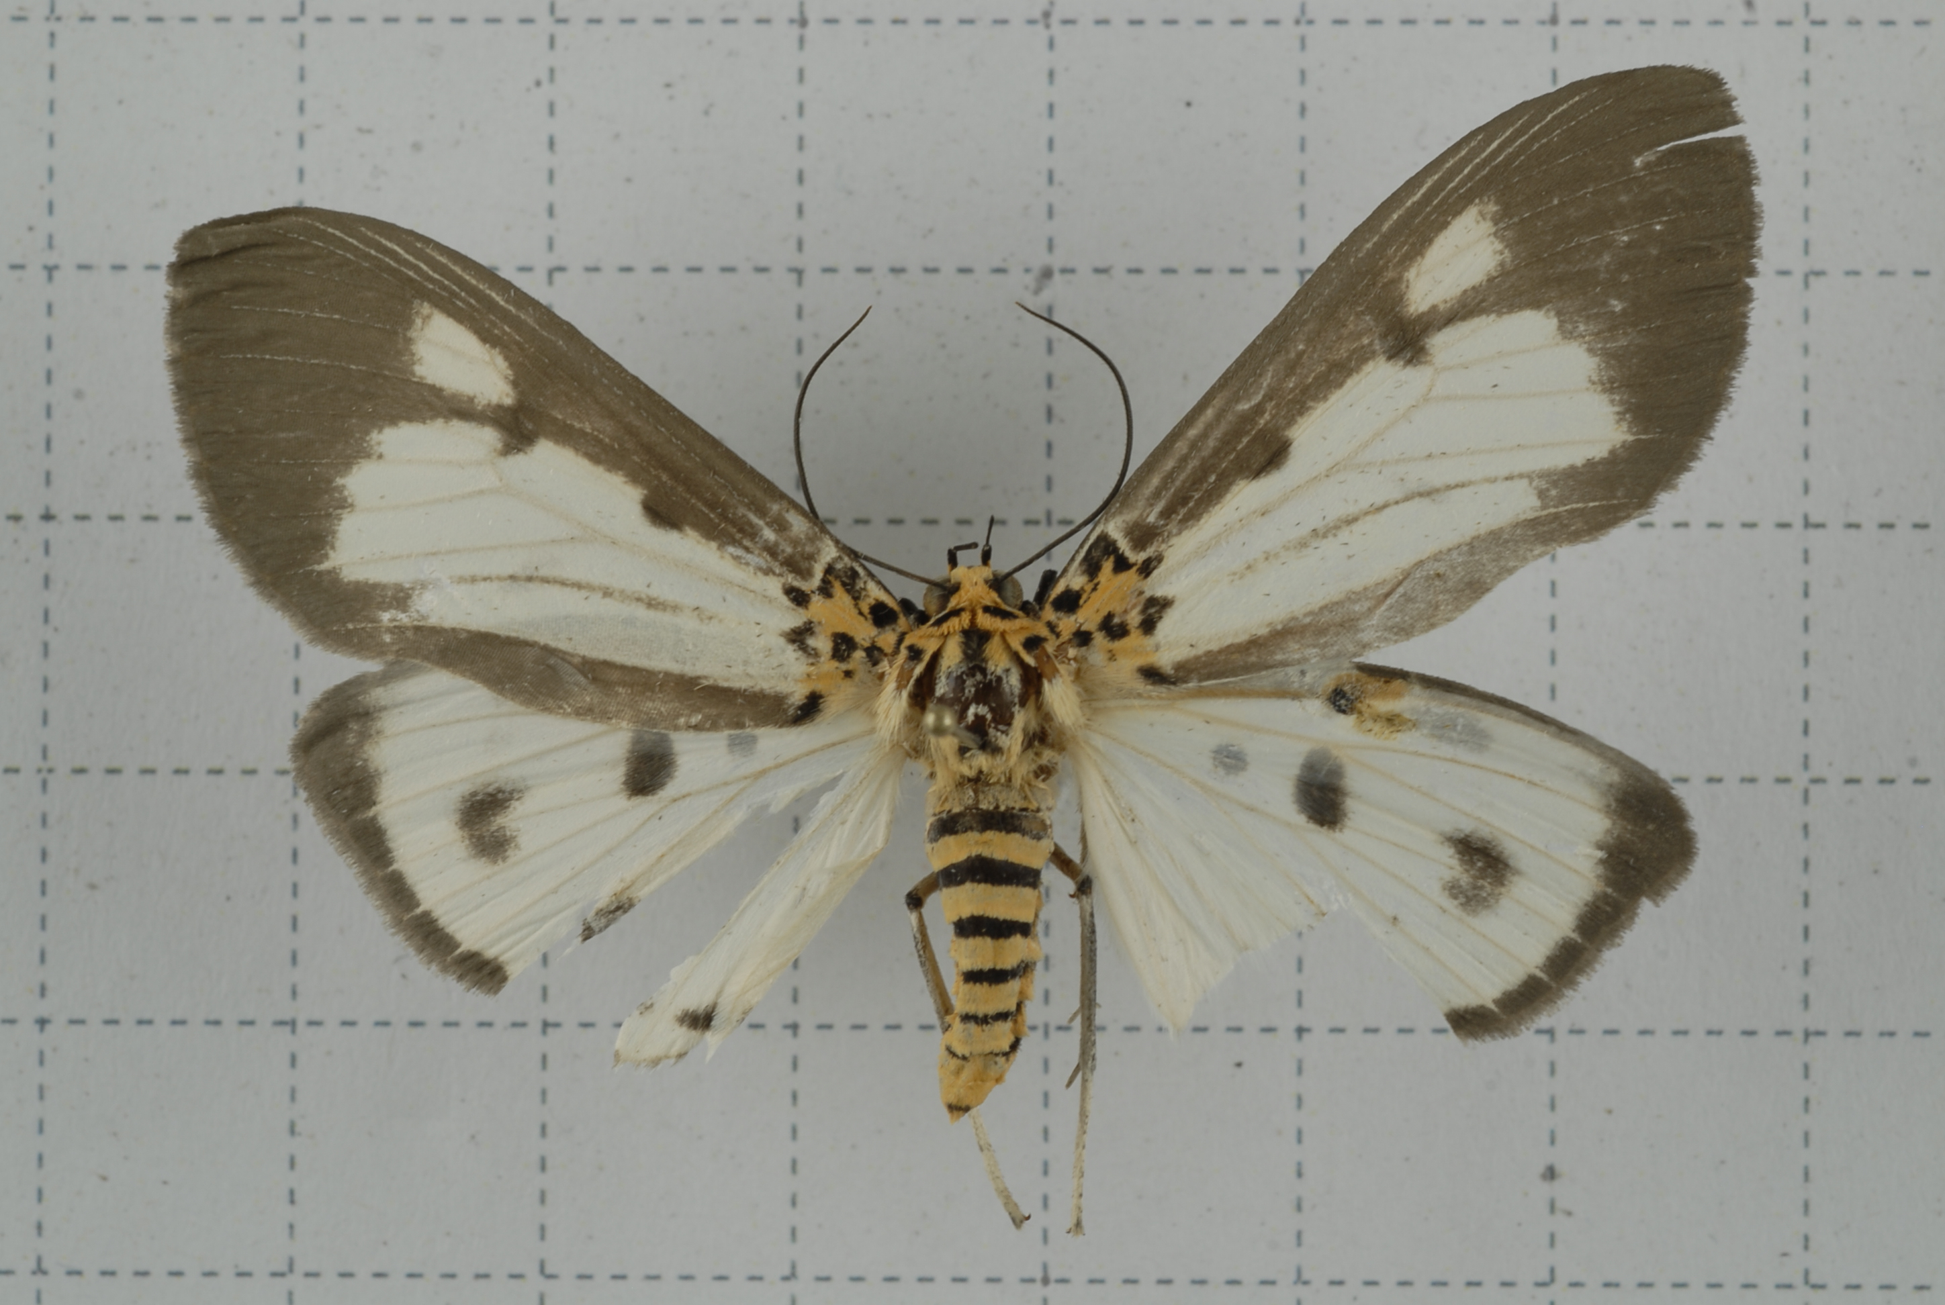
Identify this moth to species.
Asota plana lacteata
